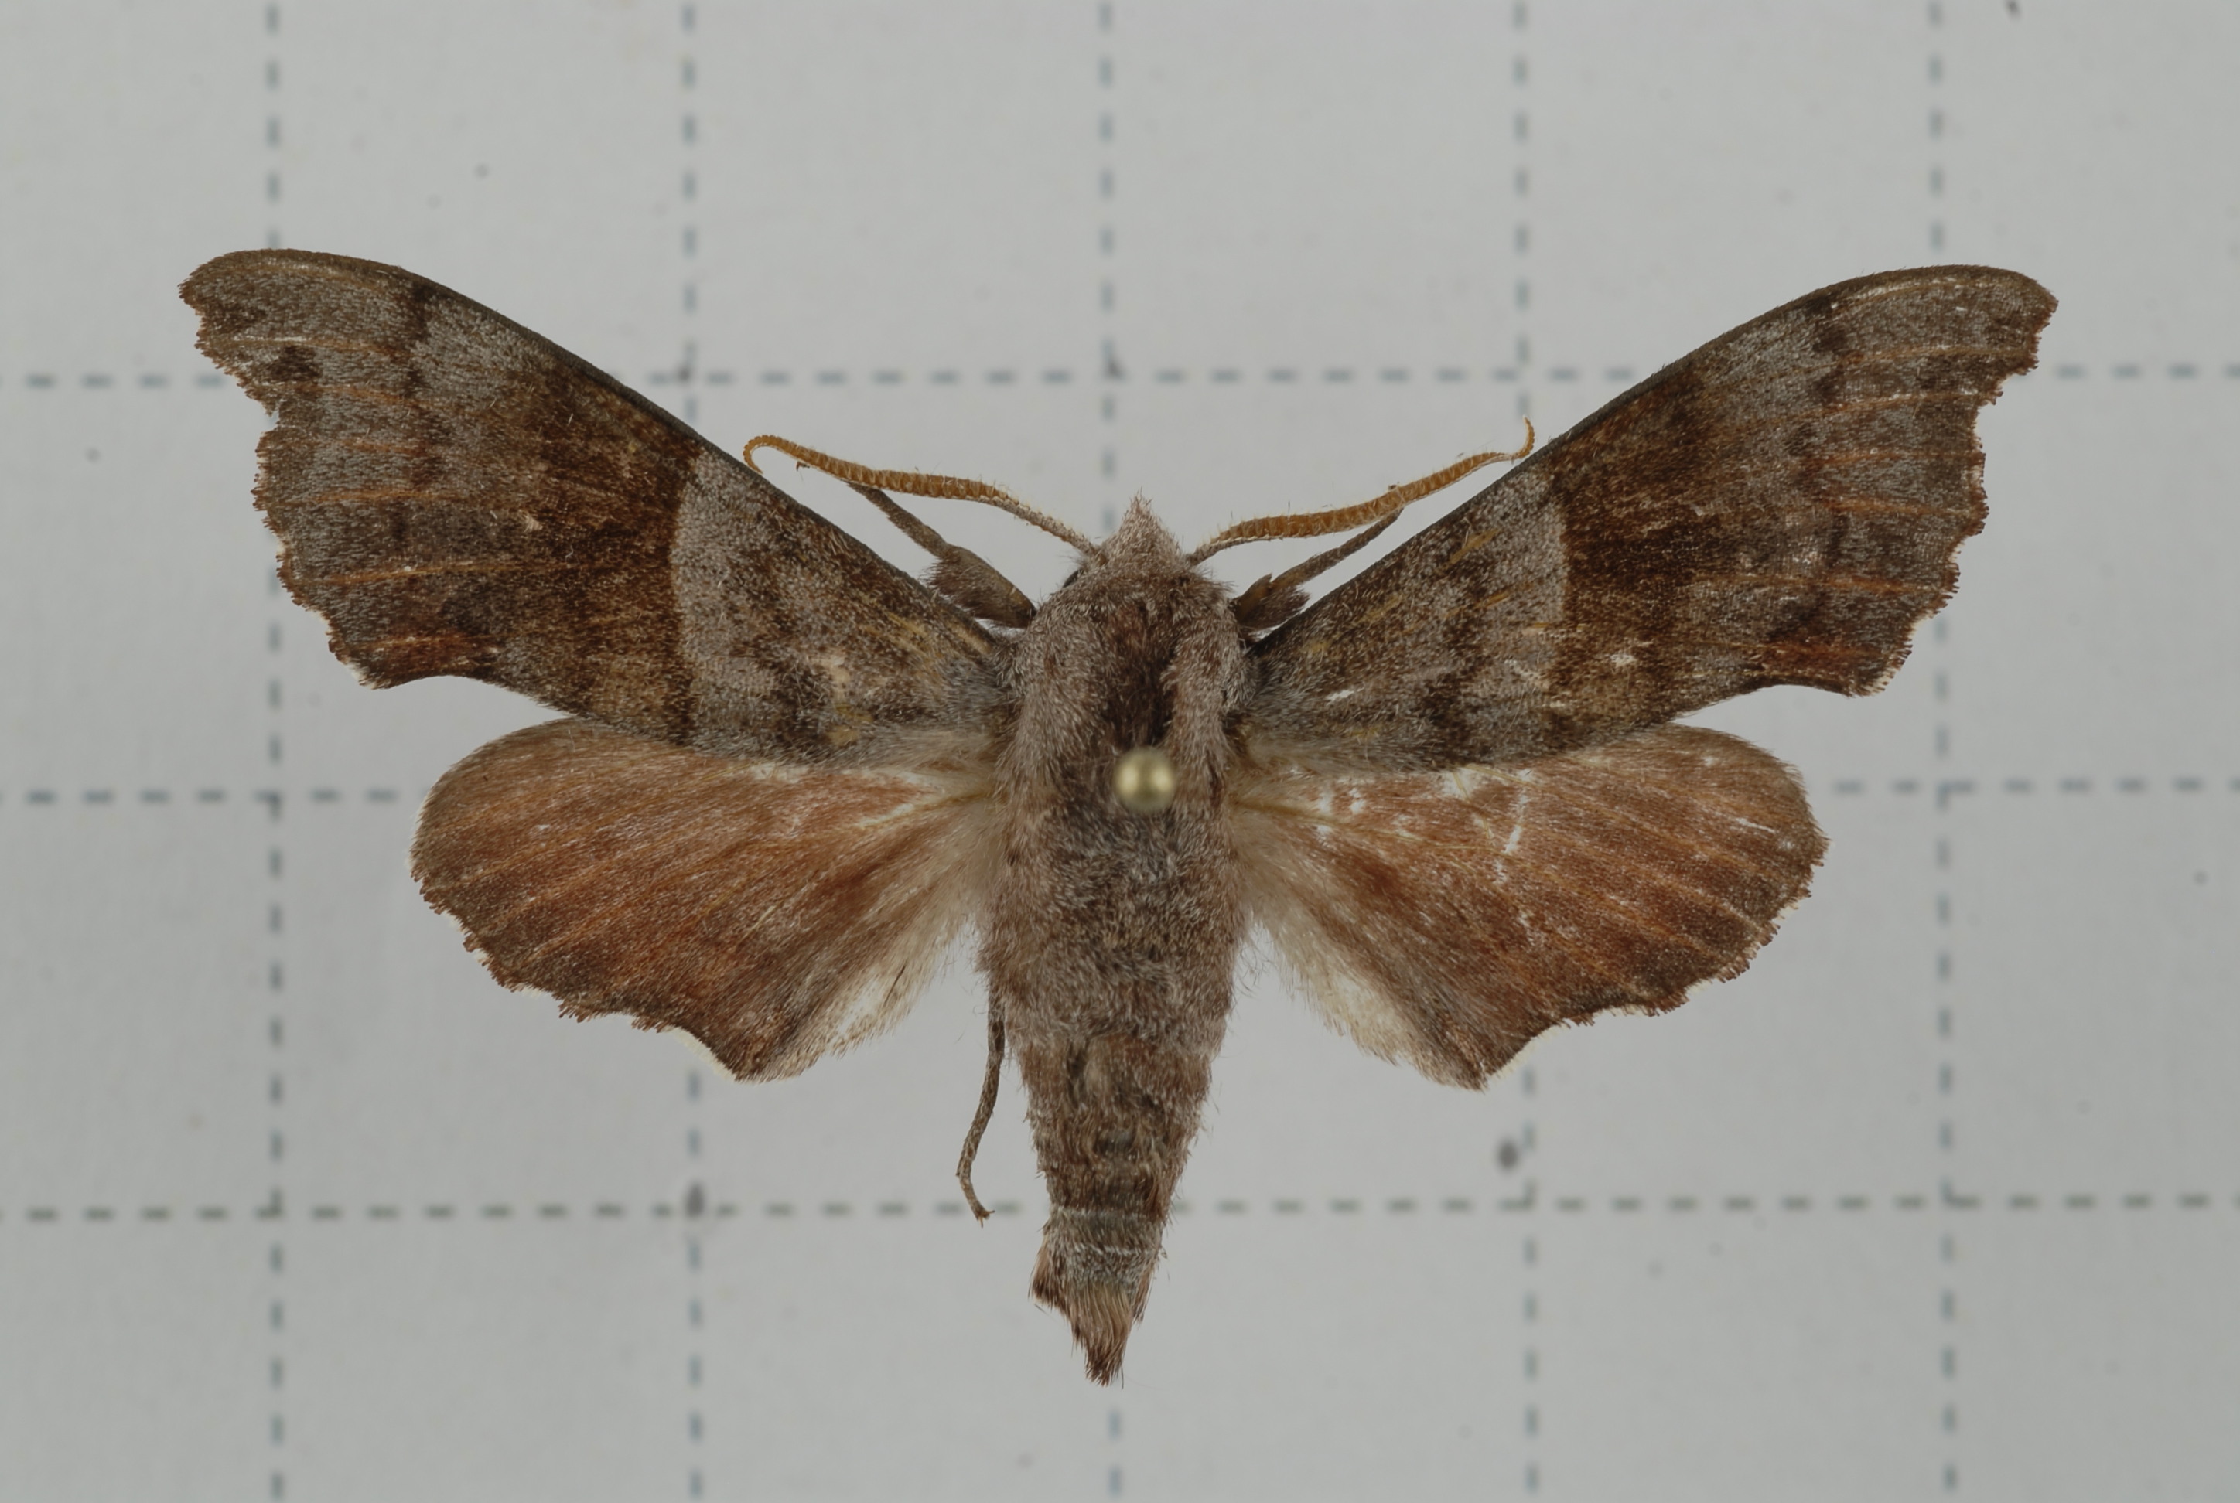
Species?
Cypoides chinensis
